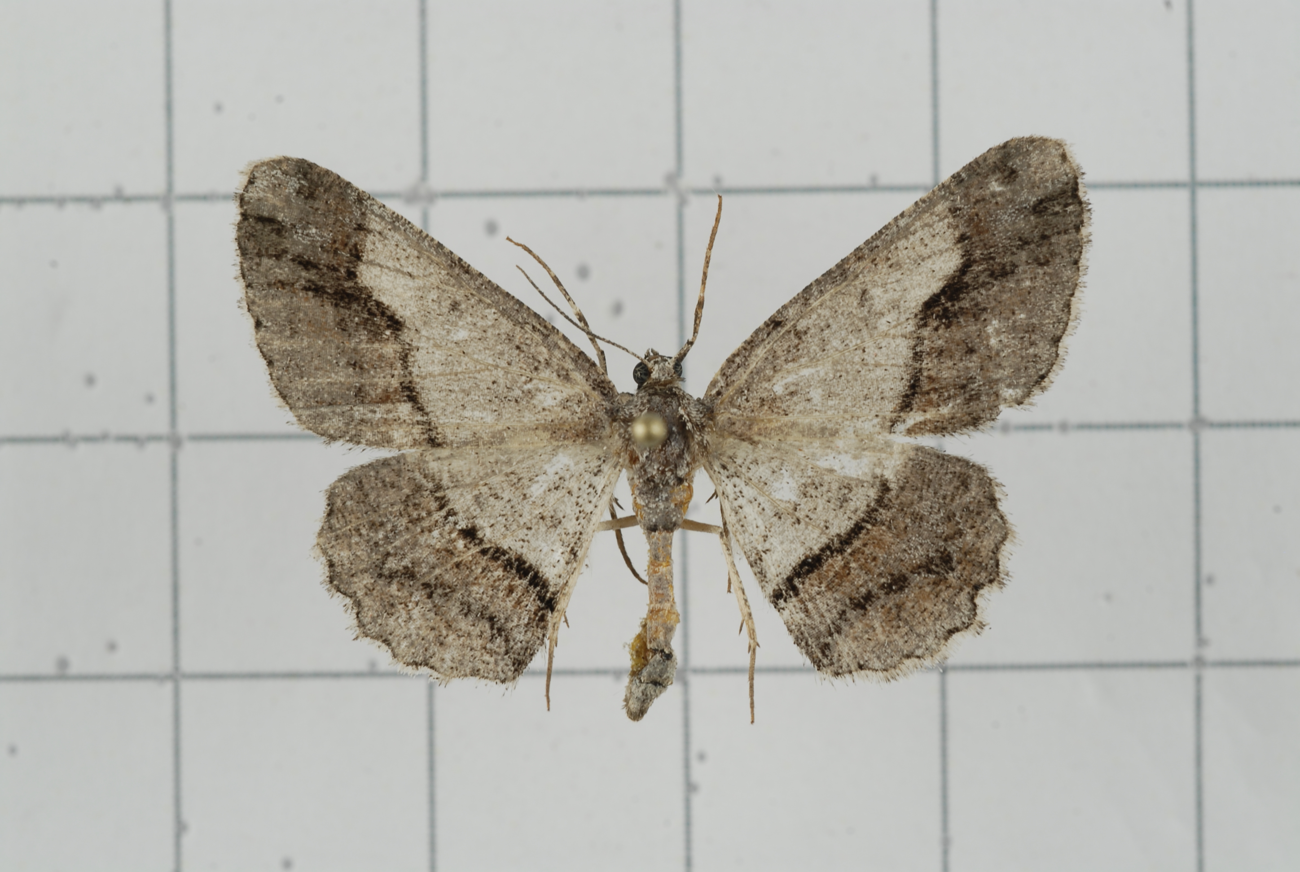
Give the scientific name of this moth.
Rikiosatoa mavi
